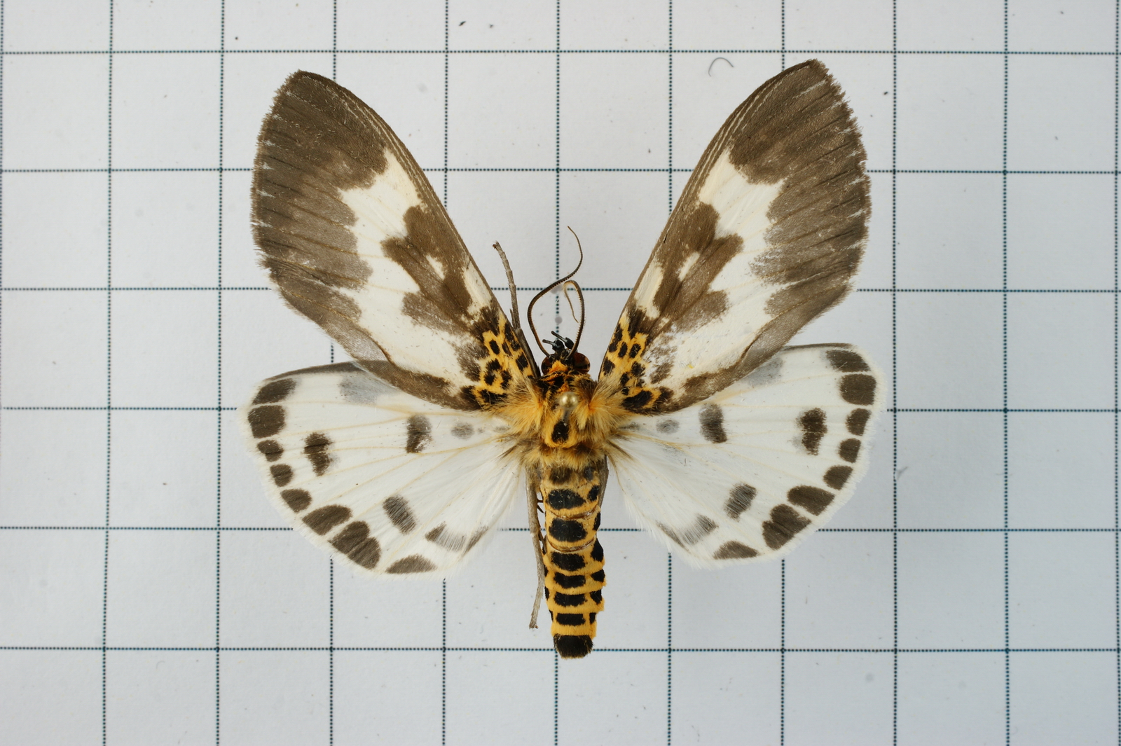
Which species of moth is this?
Asota tortuosa
